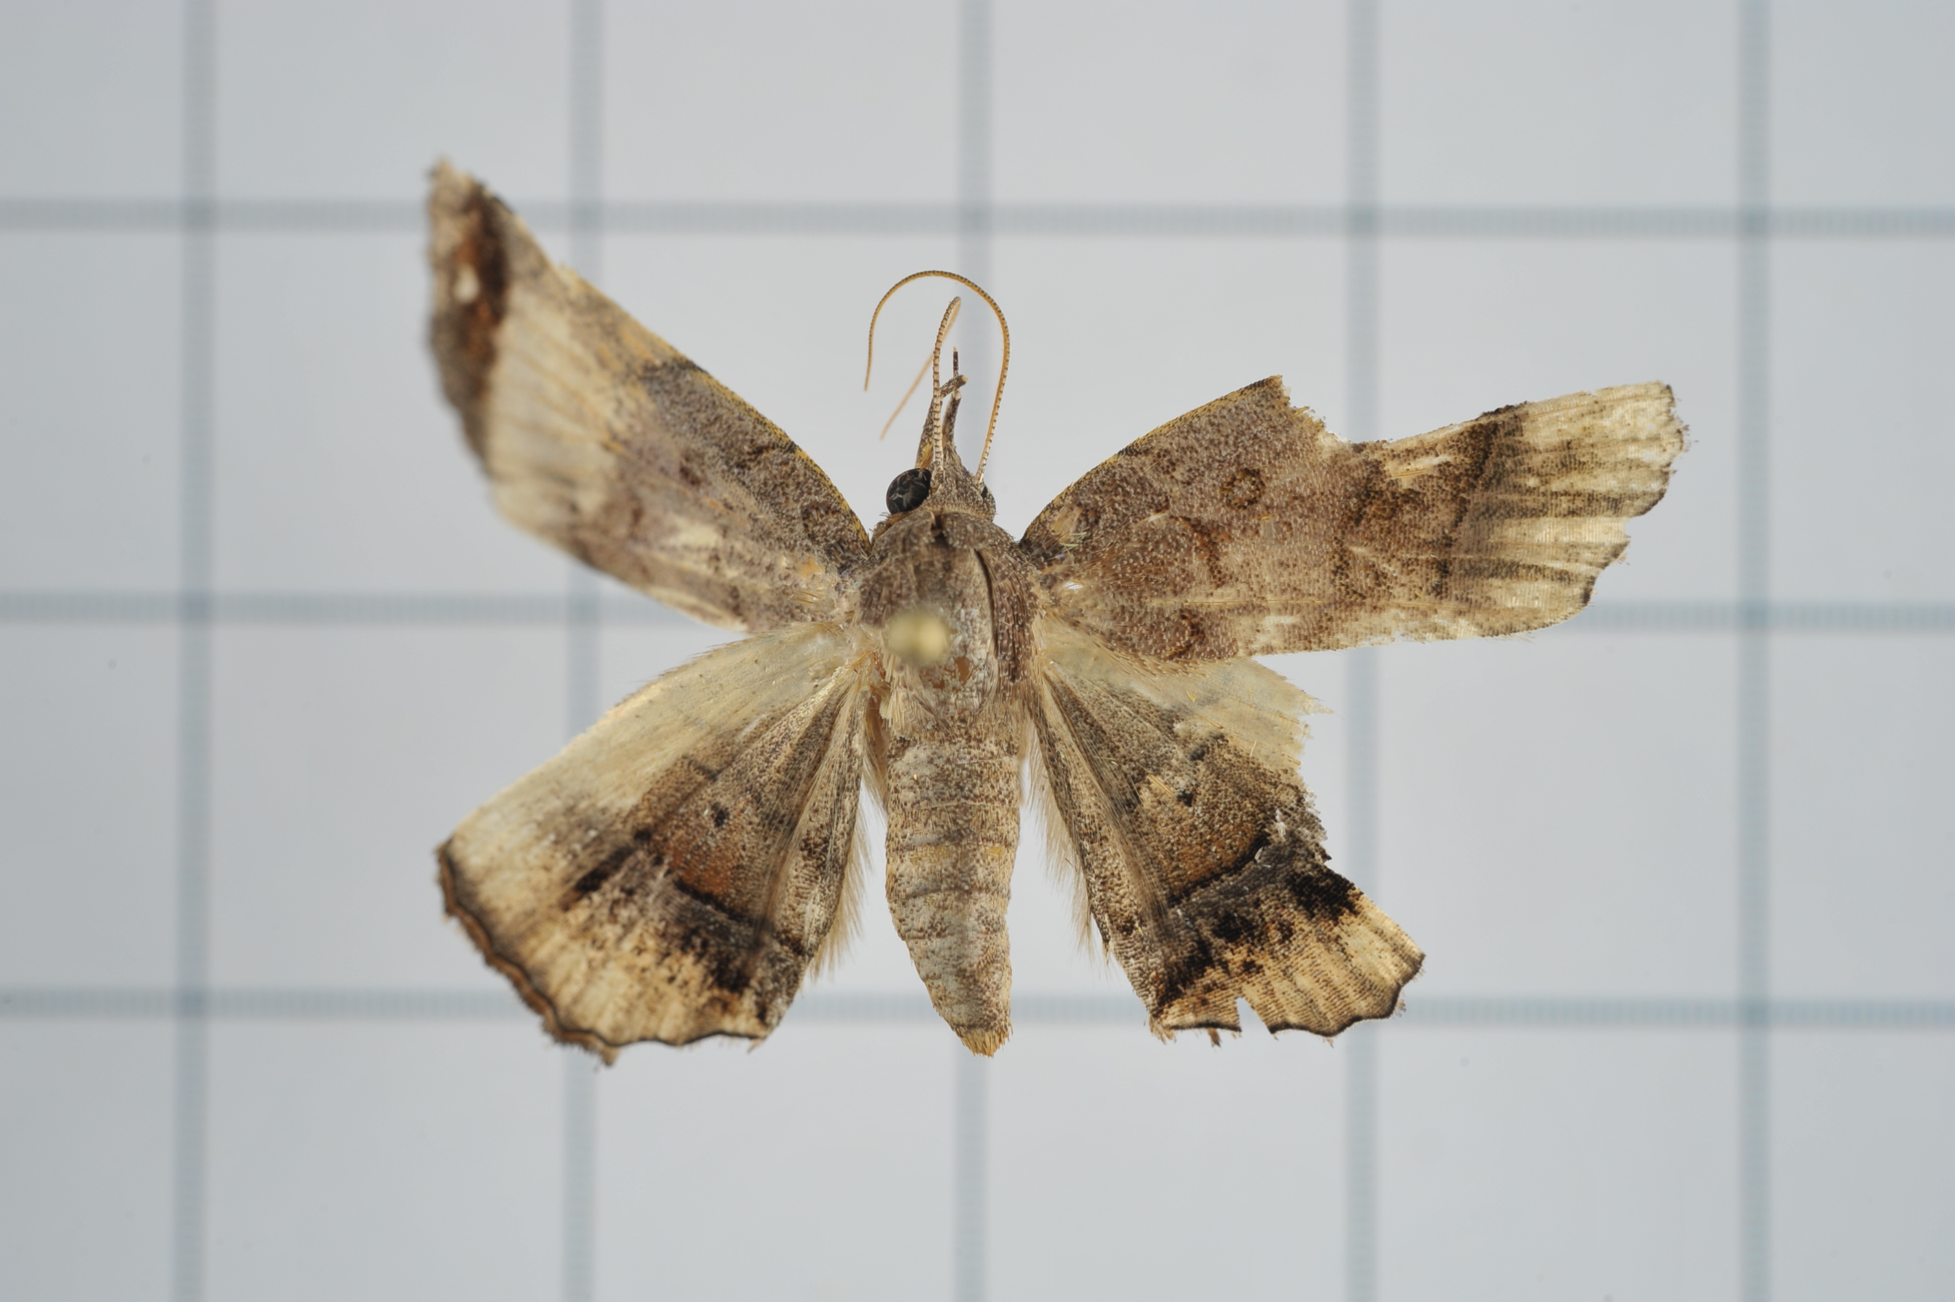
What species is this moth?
Pangrapta plumbilineata
